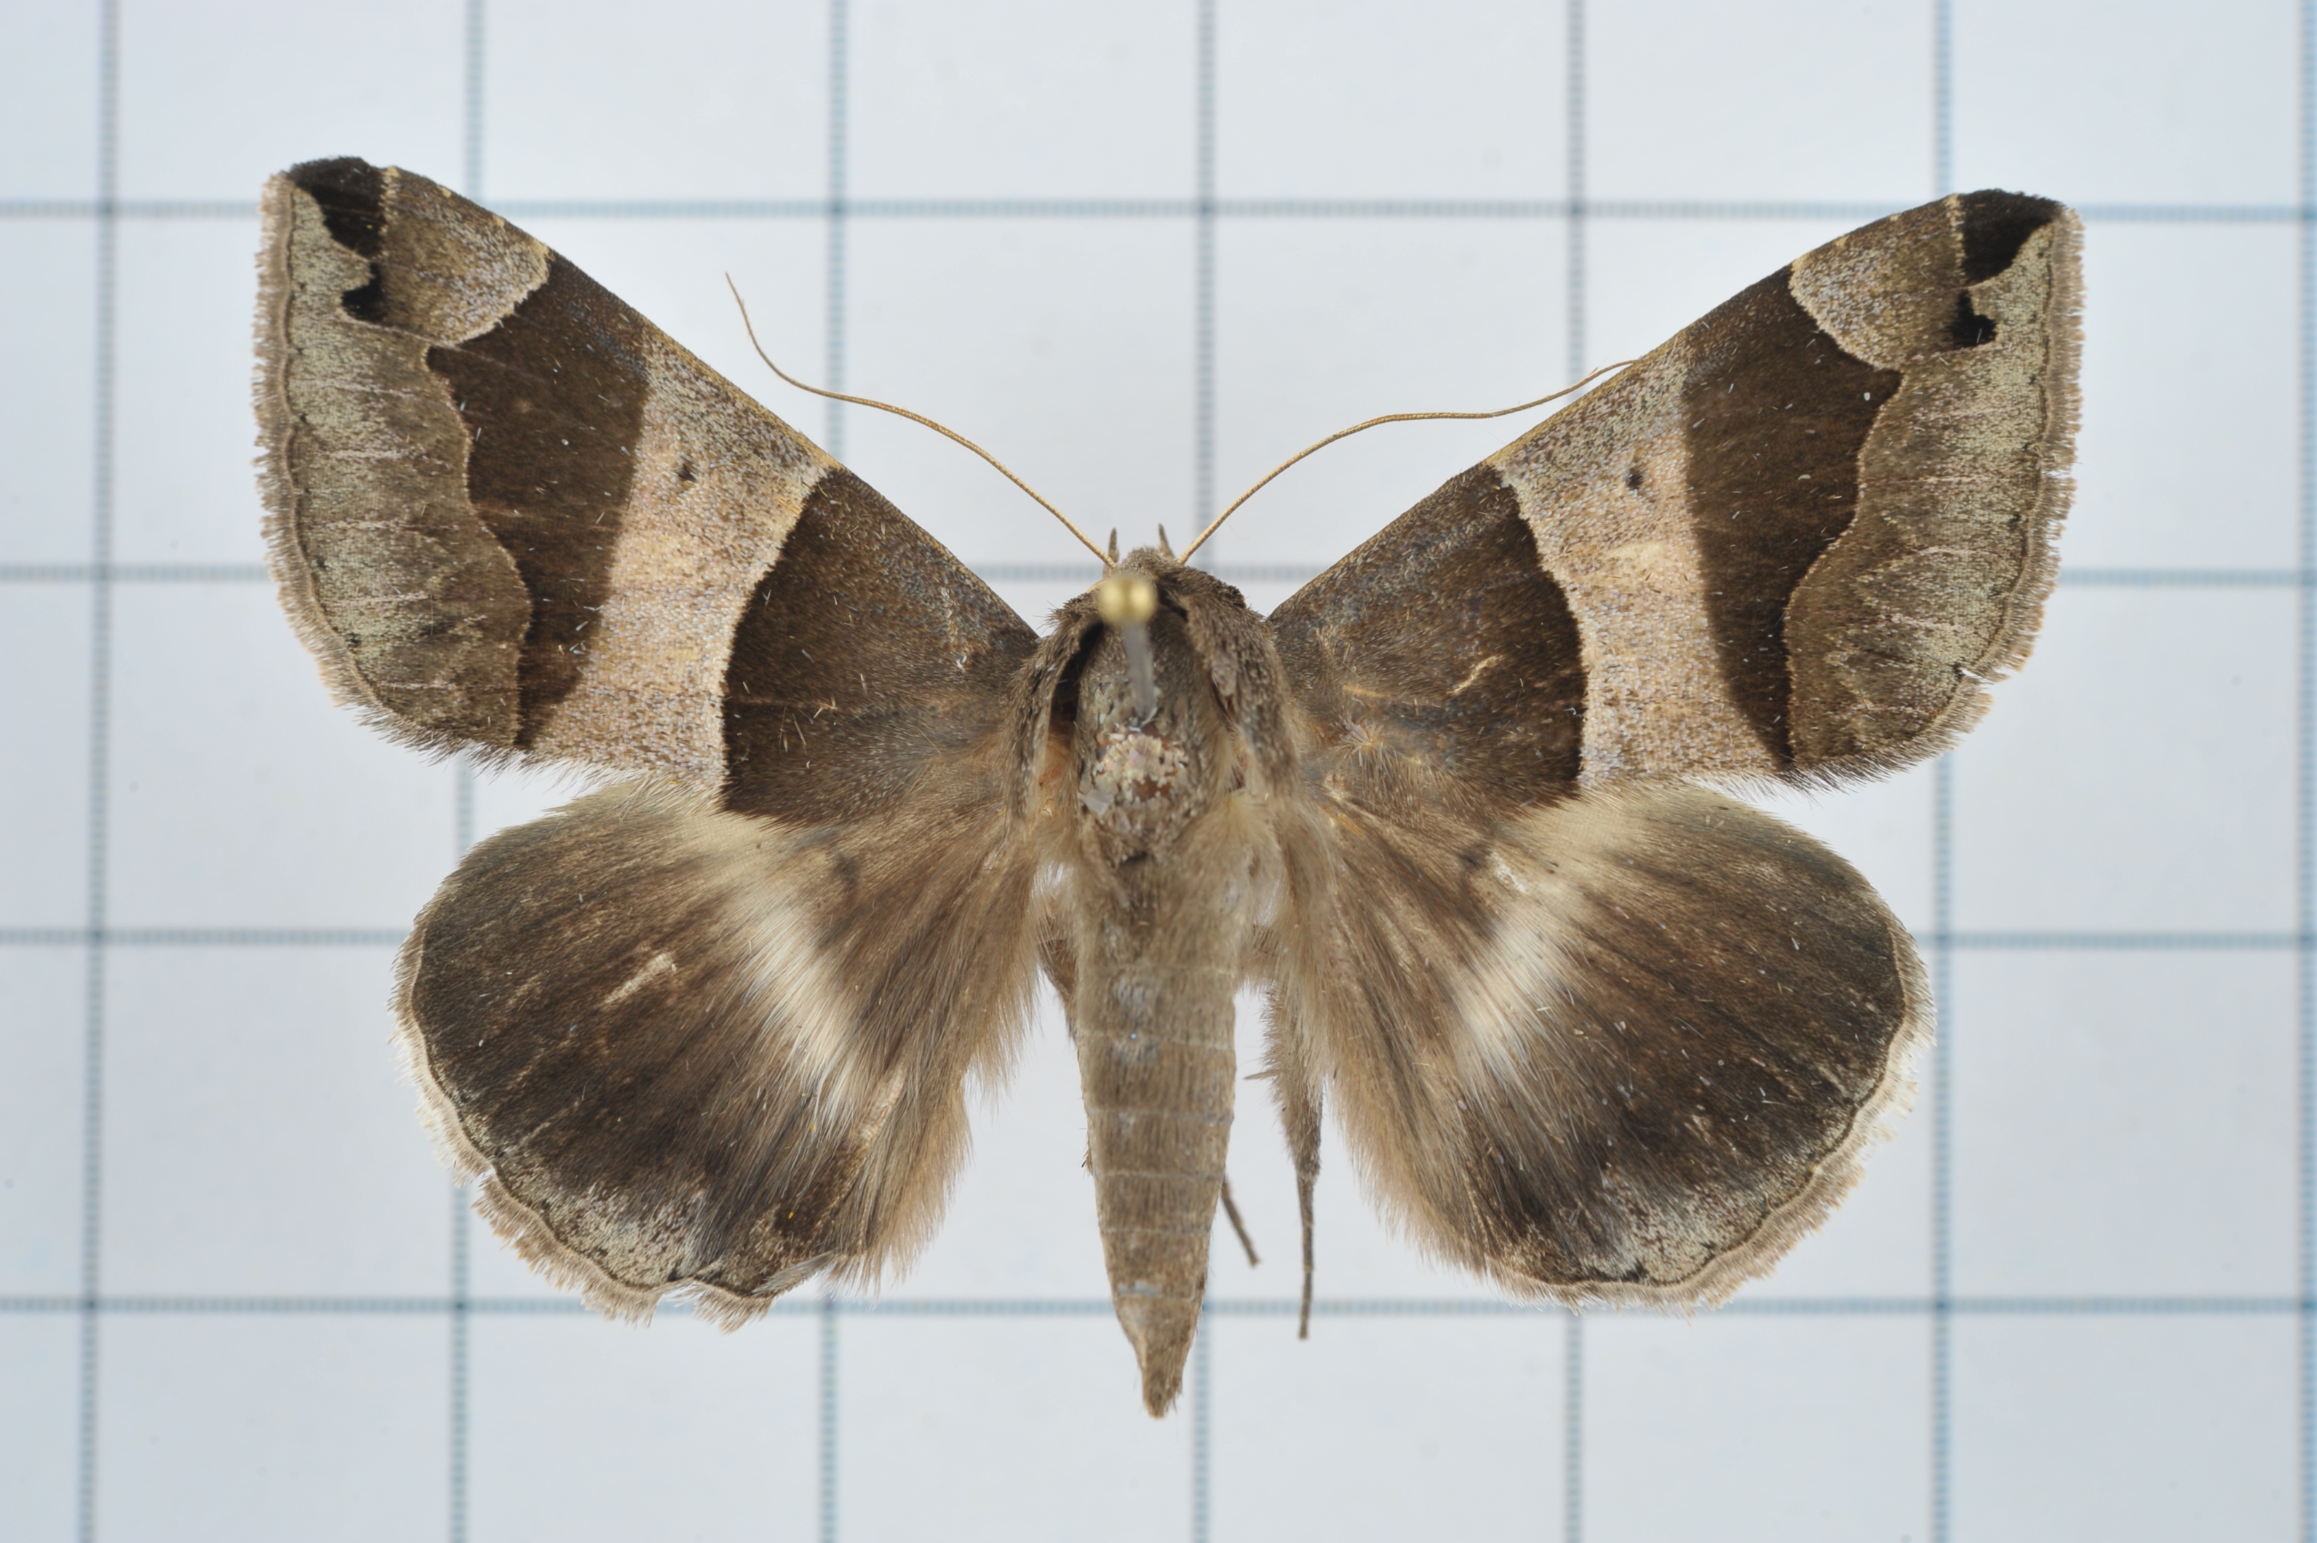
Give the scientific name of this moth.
Parallelia stuposa
